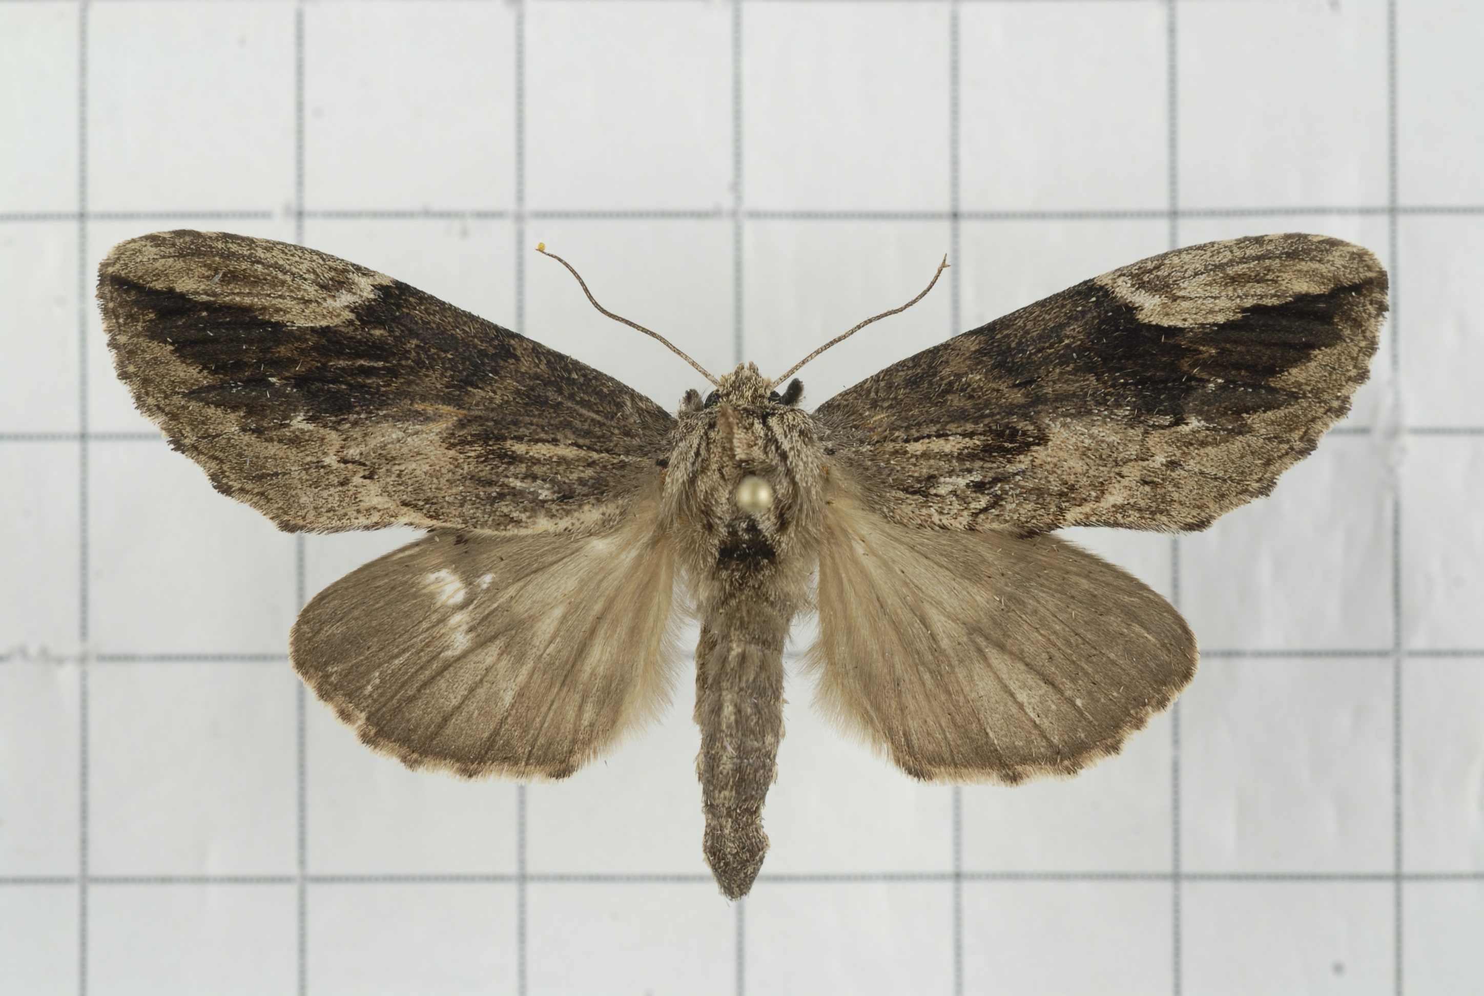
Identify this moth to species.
Allodontoides tenebrosa
